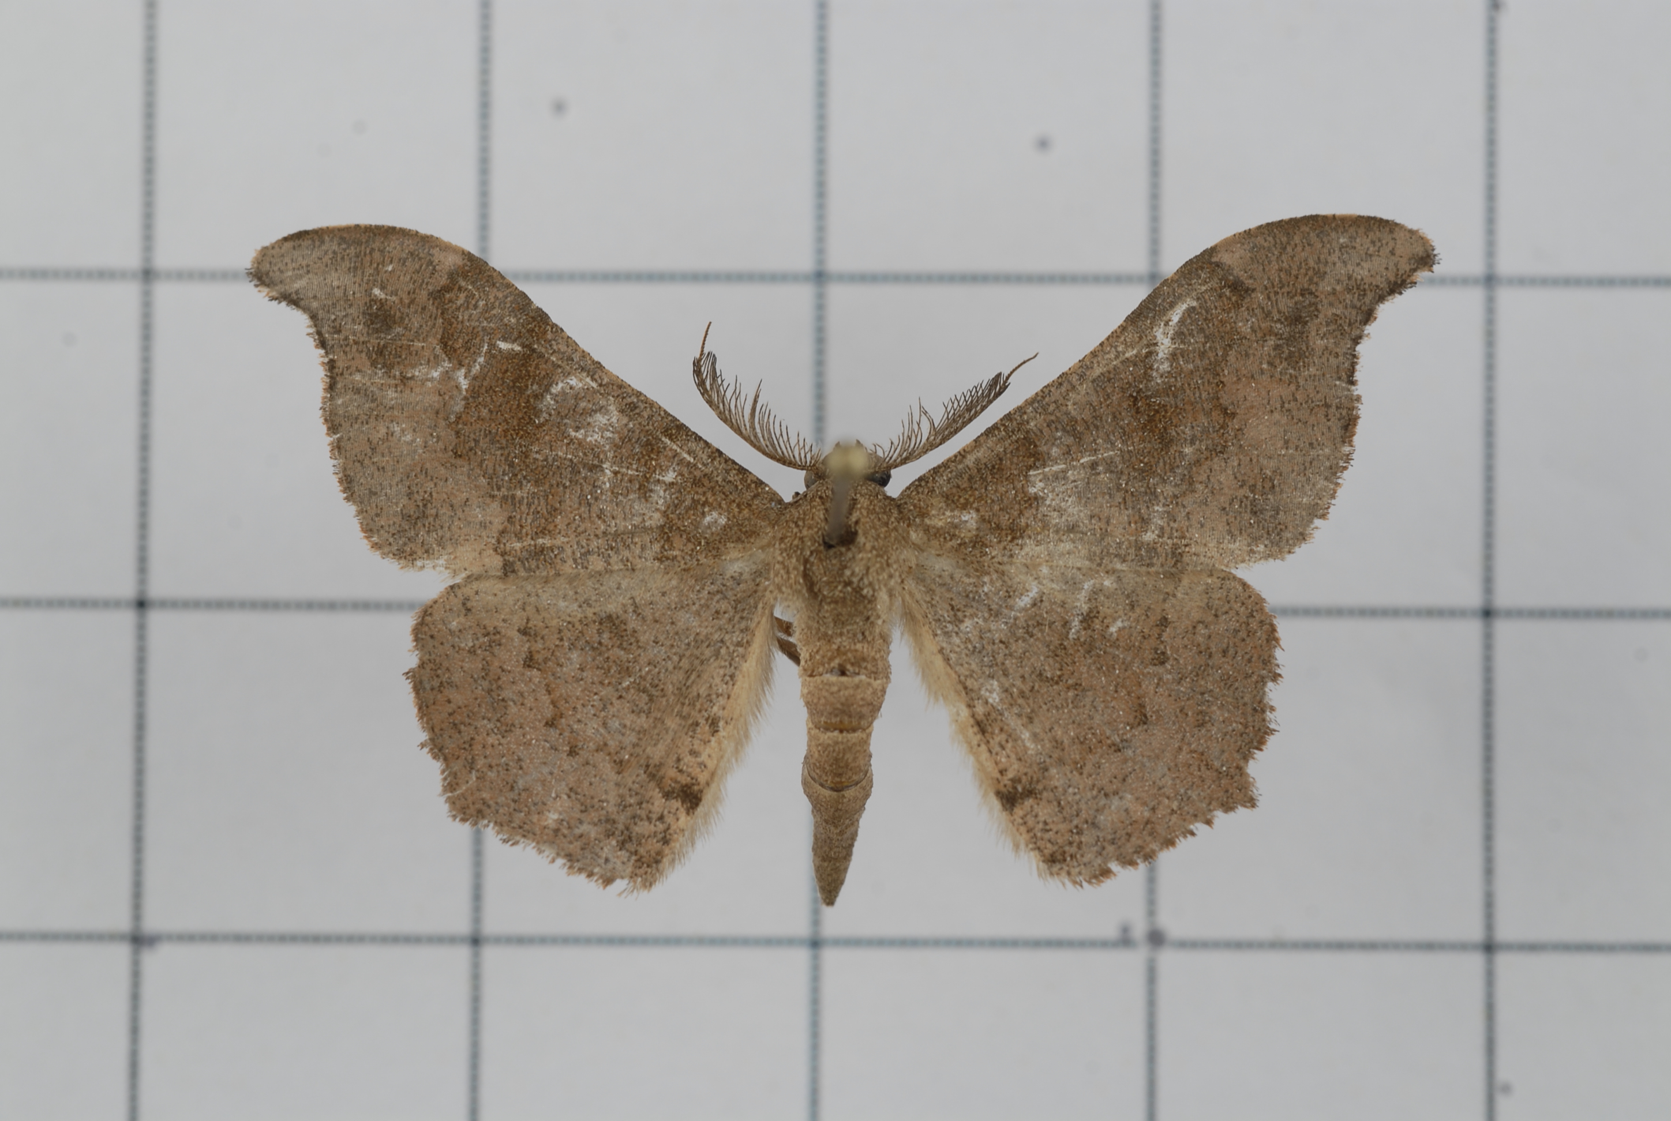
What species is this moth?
Hyposidra talaca talaca
